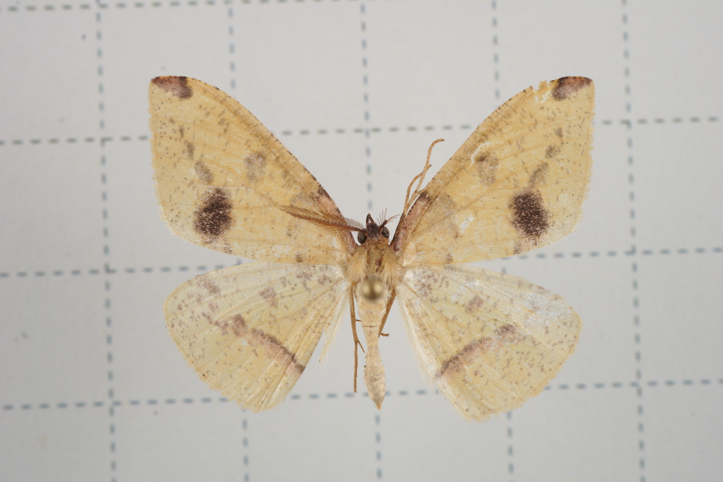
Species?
Heterolocha satoi
